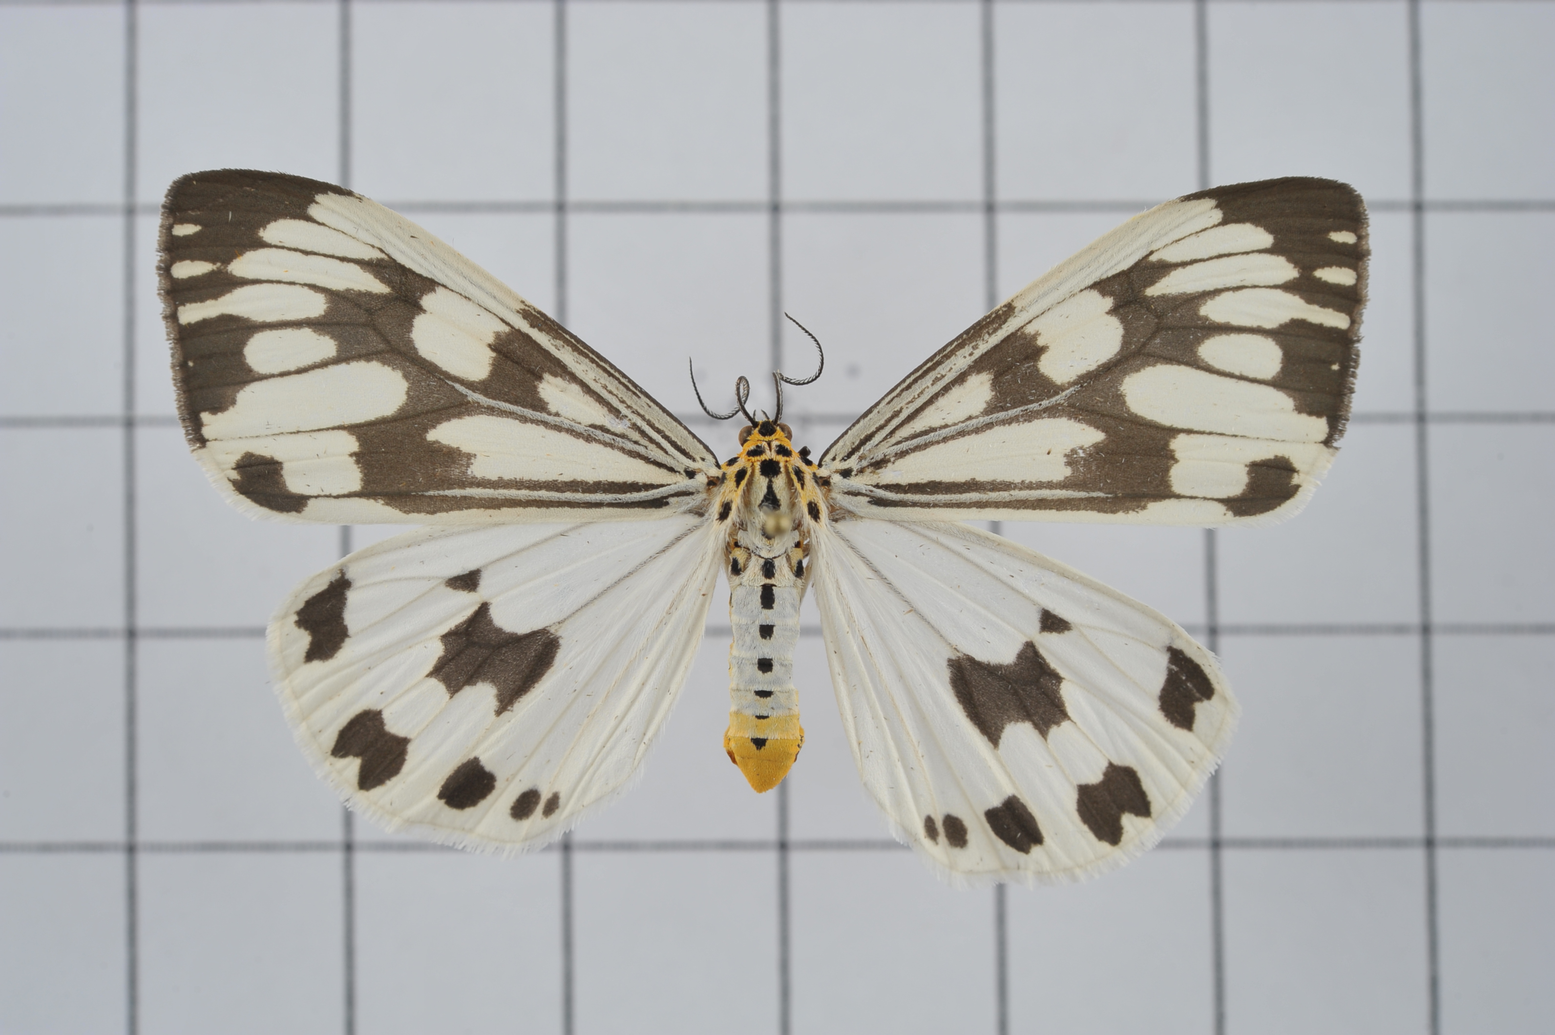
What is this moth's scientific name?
Nyctemera adversata
